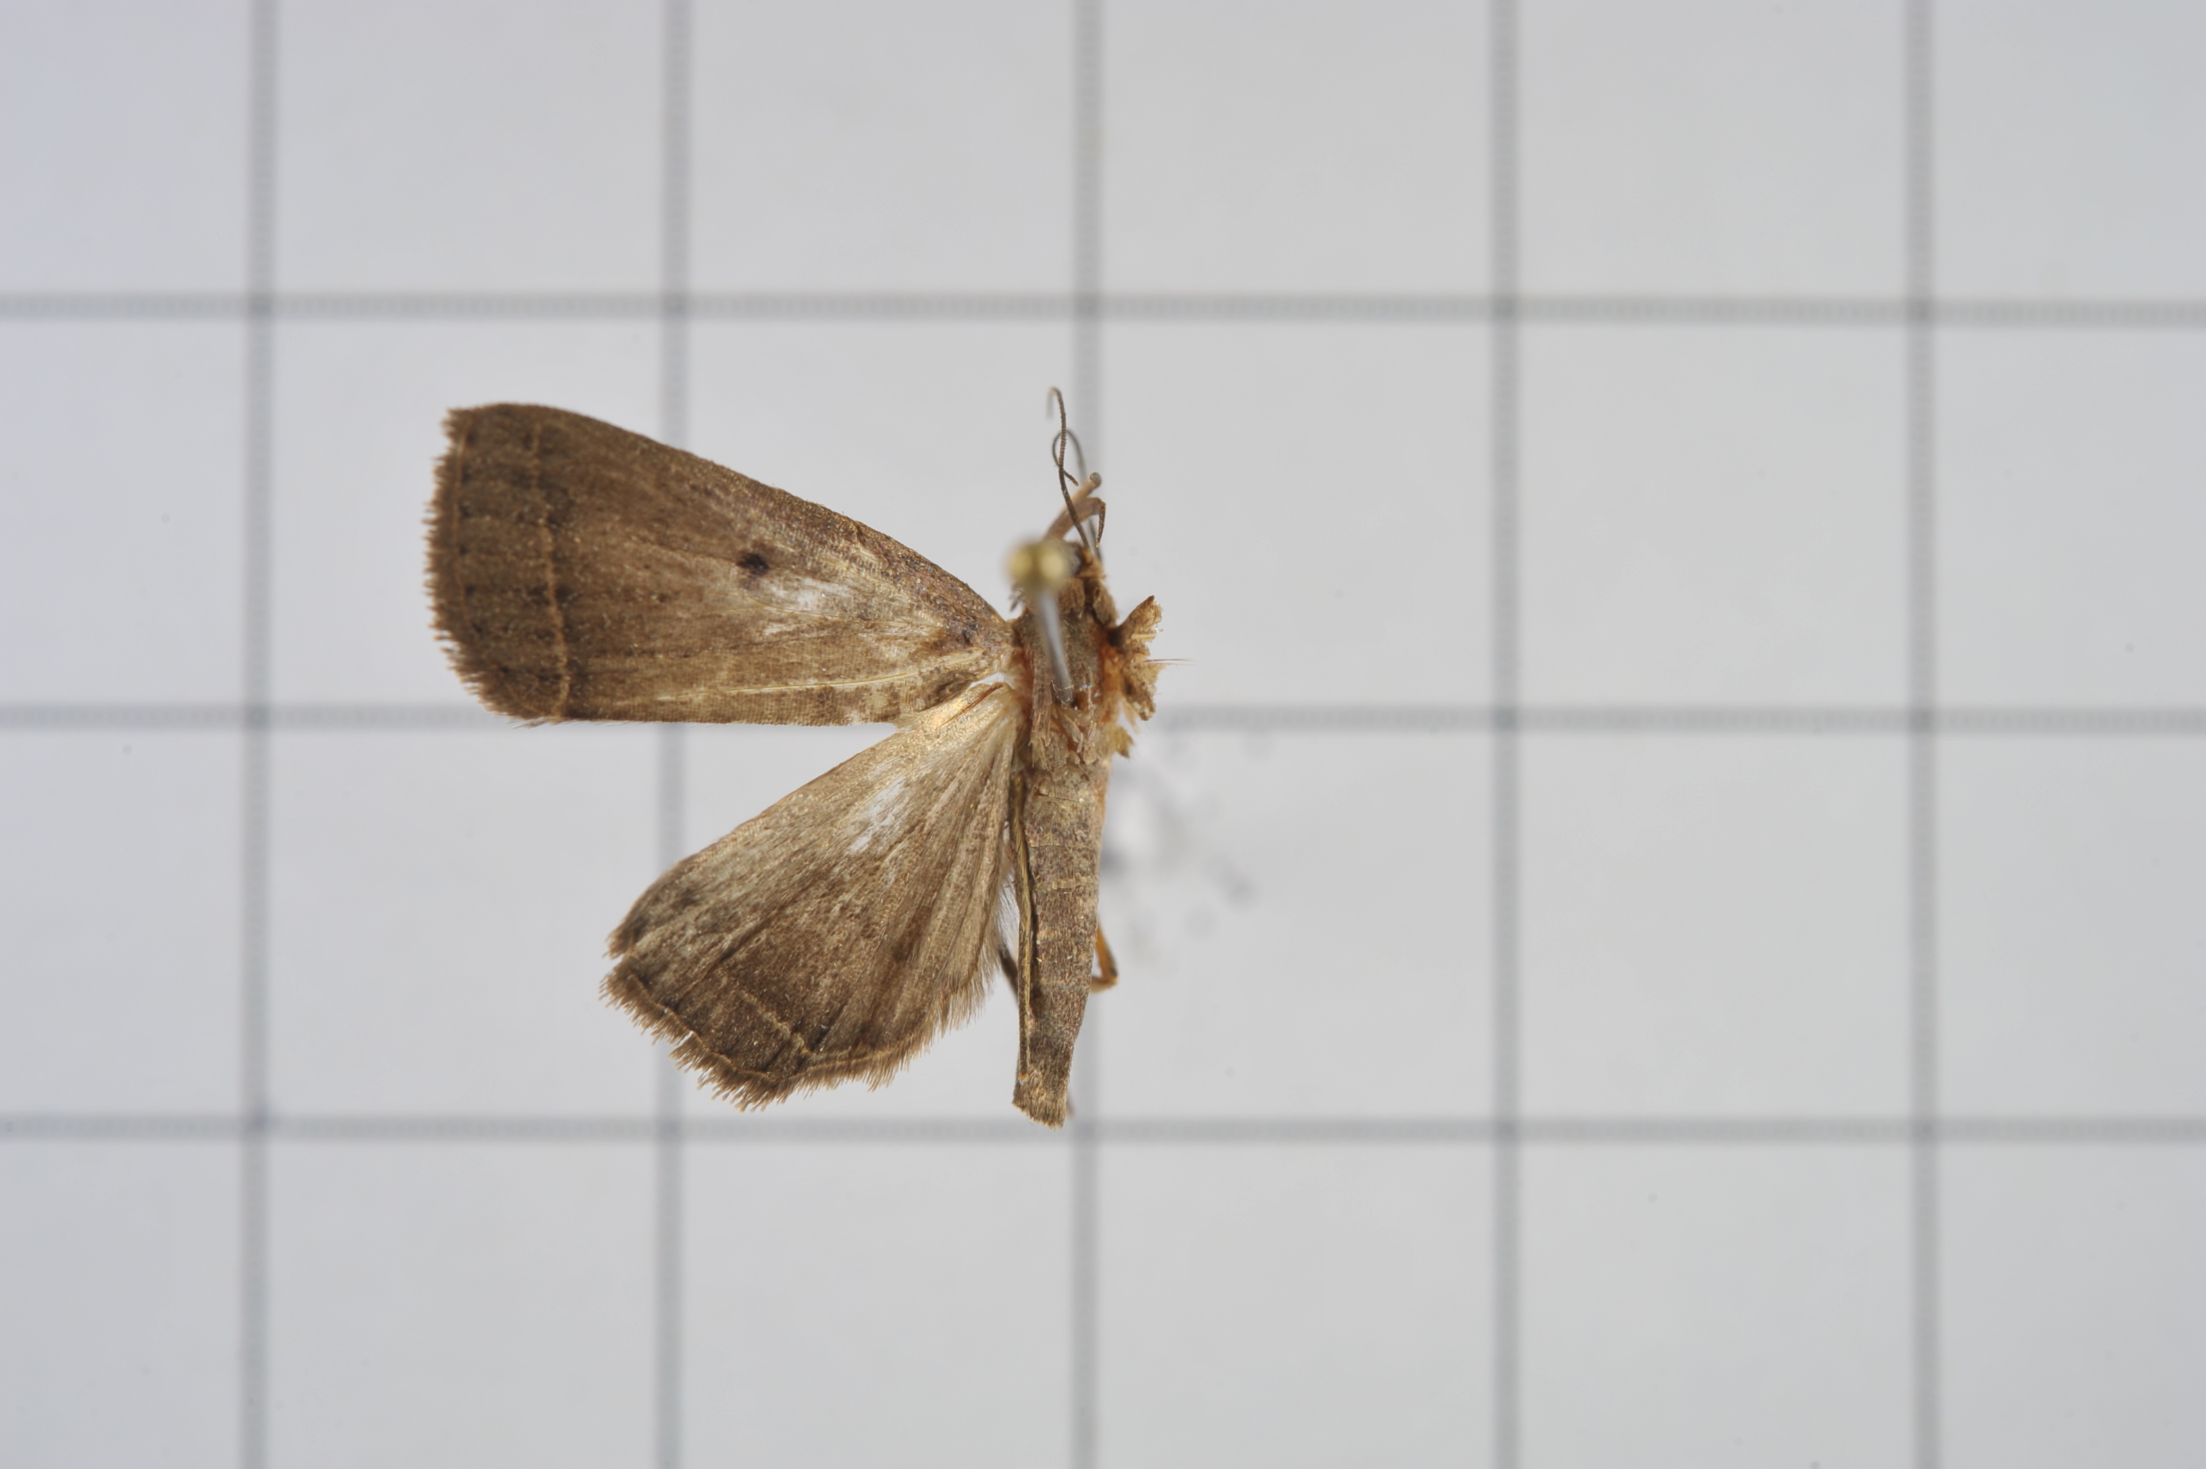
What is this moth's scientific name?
Simplicia discosticta
